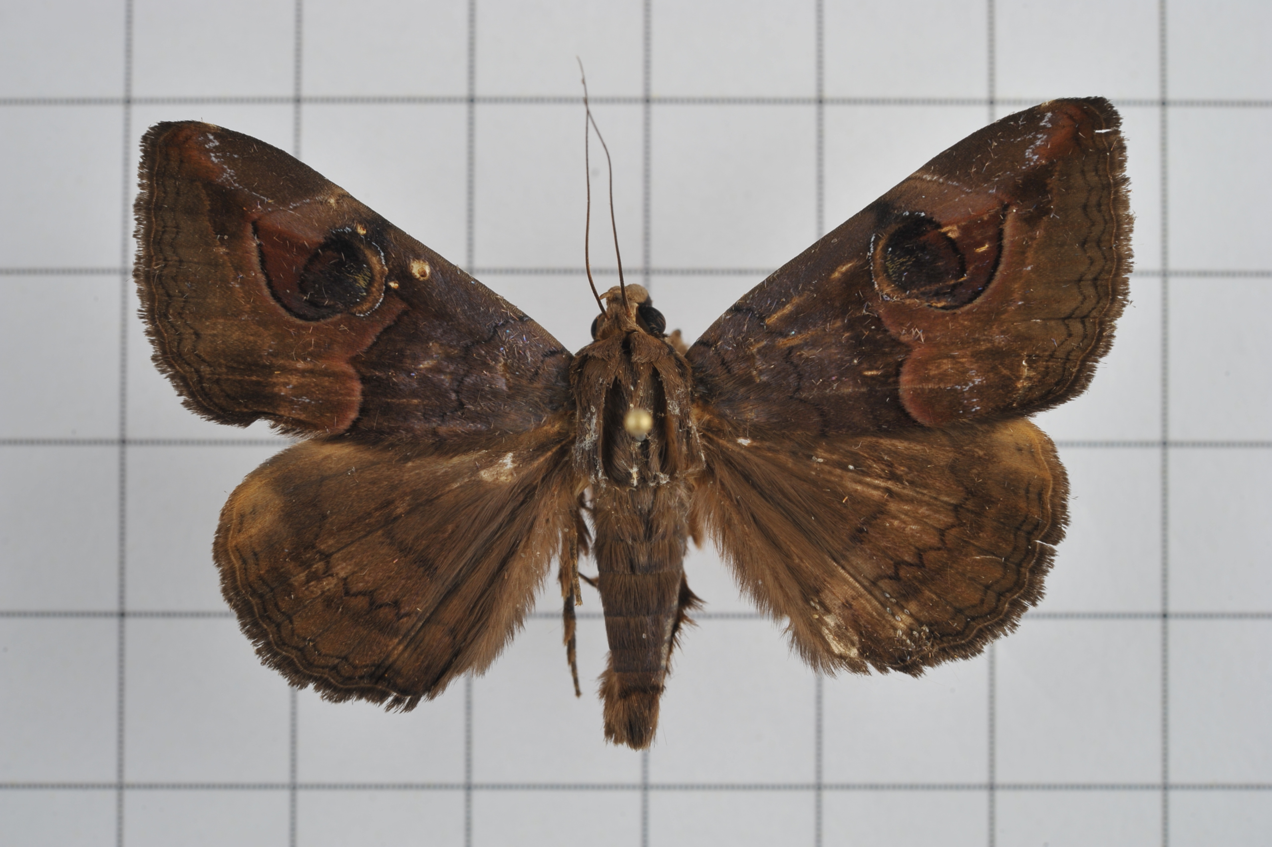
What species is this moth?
Ommatophora luminosa
